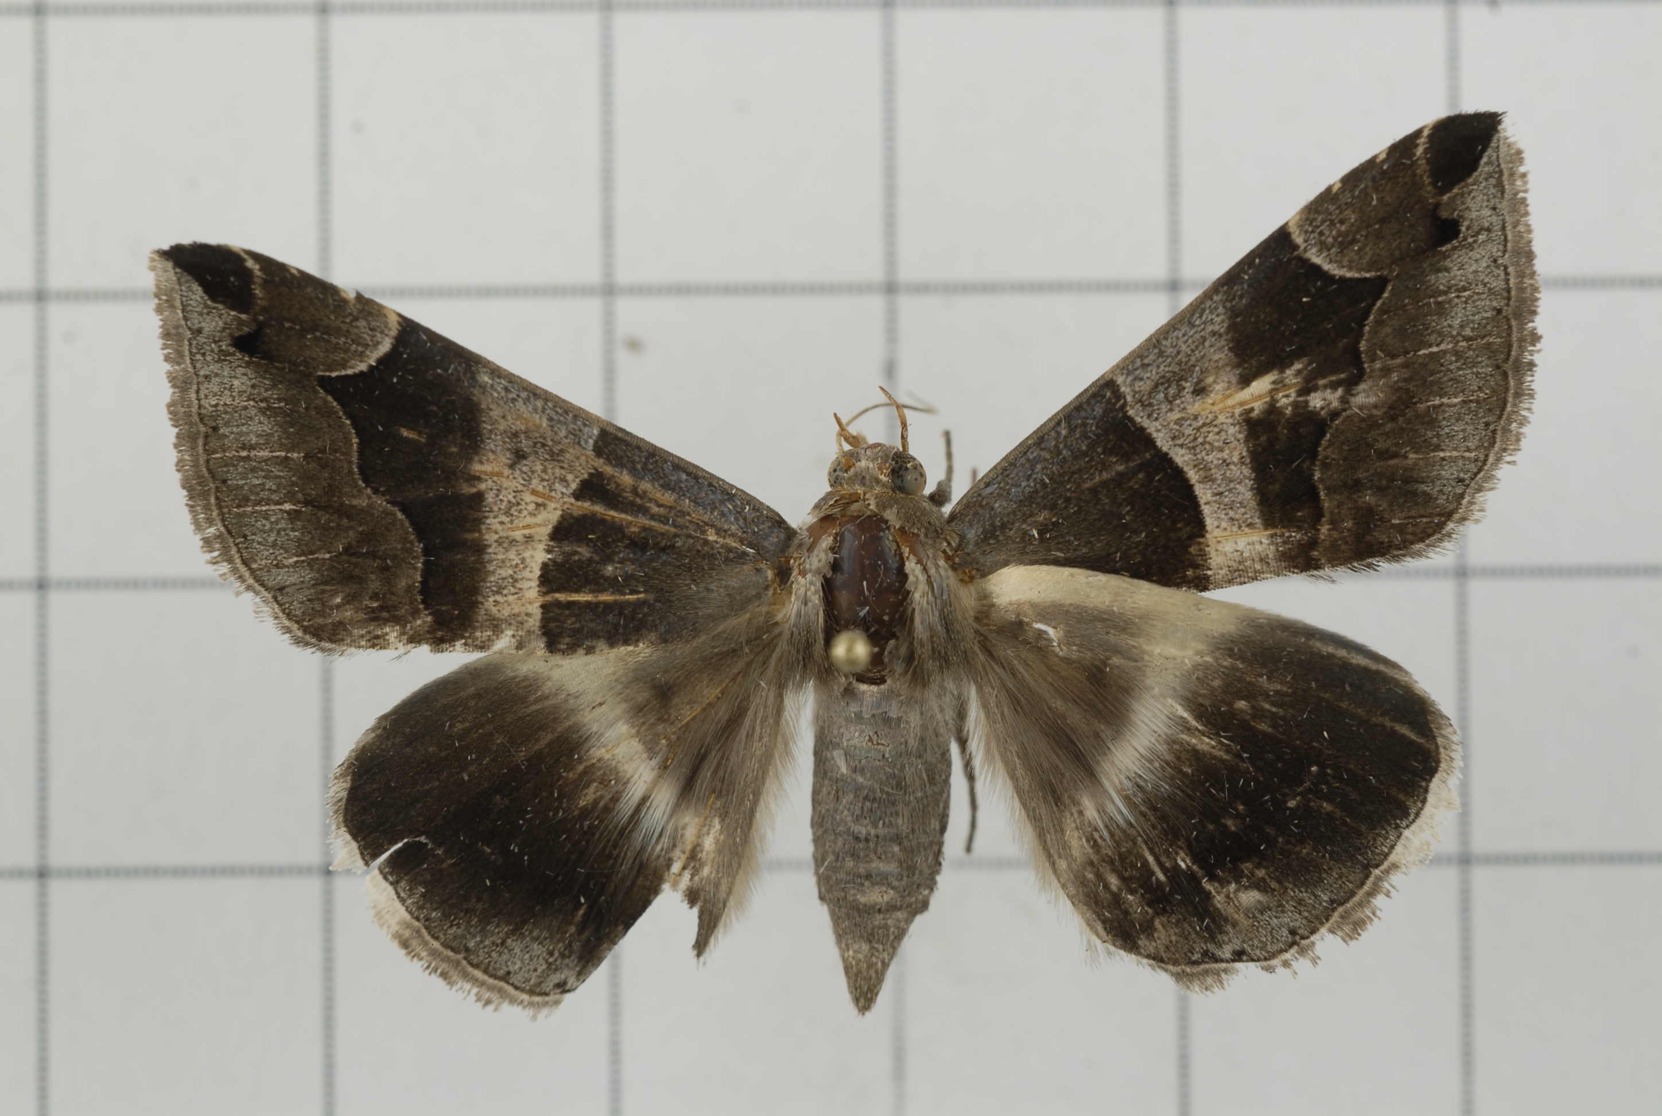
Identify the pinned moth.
Parallelia stuposa
